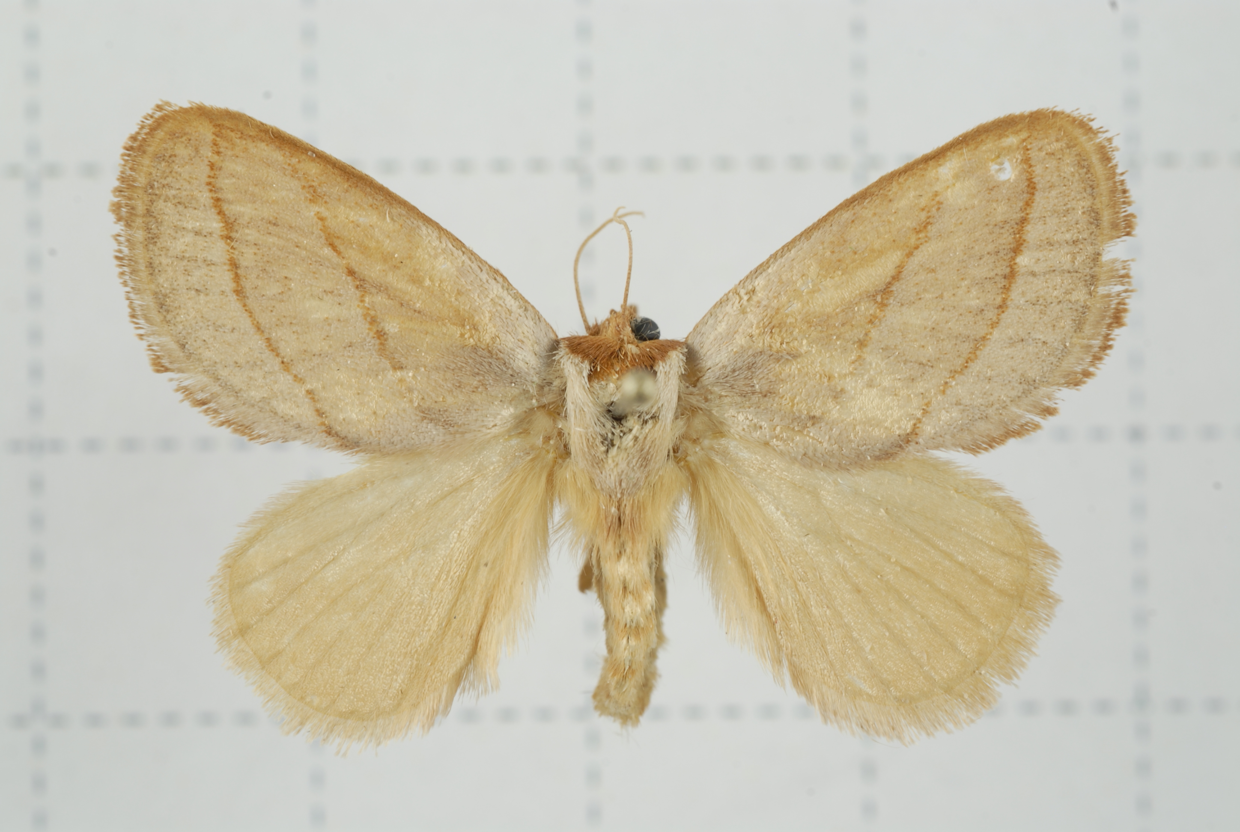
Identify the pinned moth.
Cania heppneri
